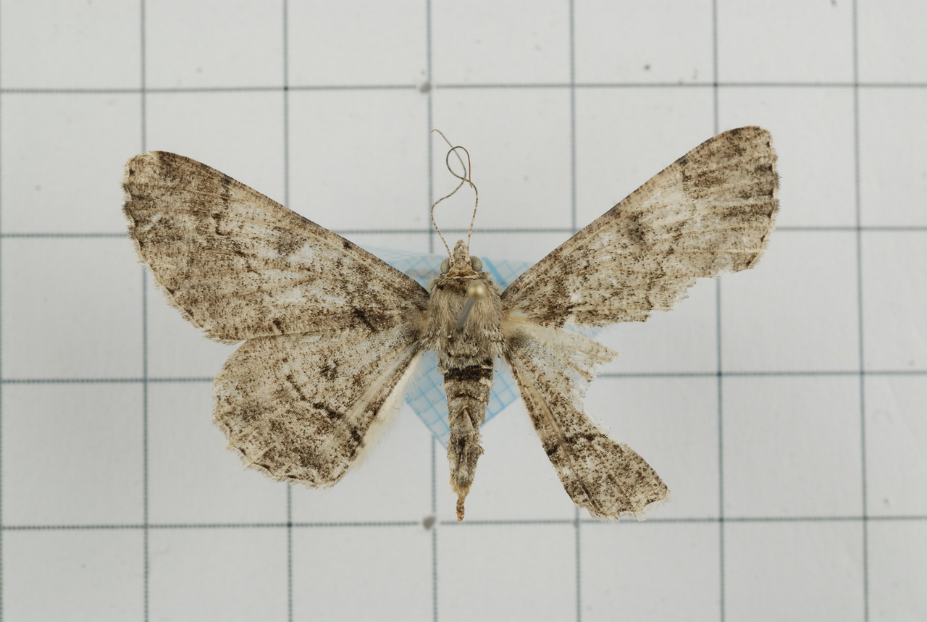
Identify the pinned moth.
Cleora fraterna
